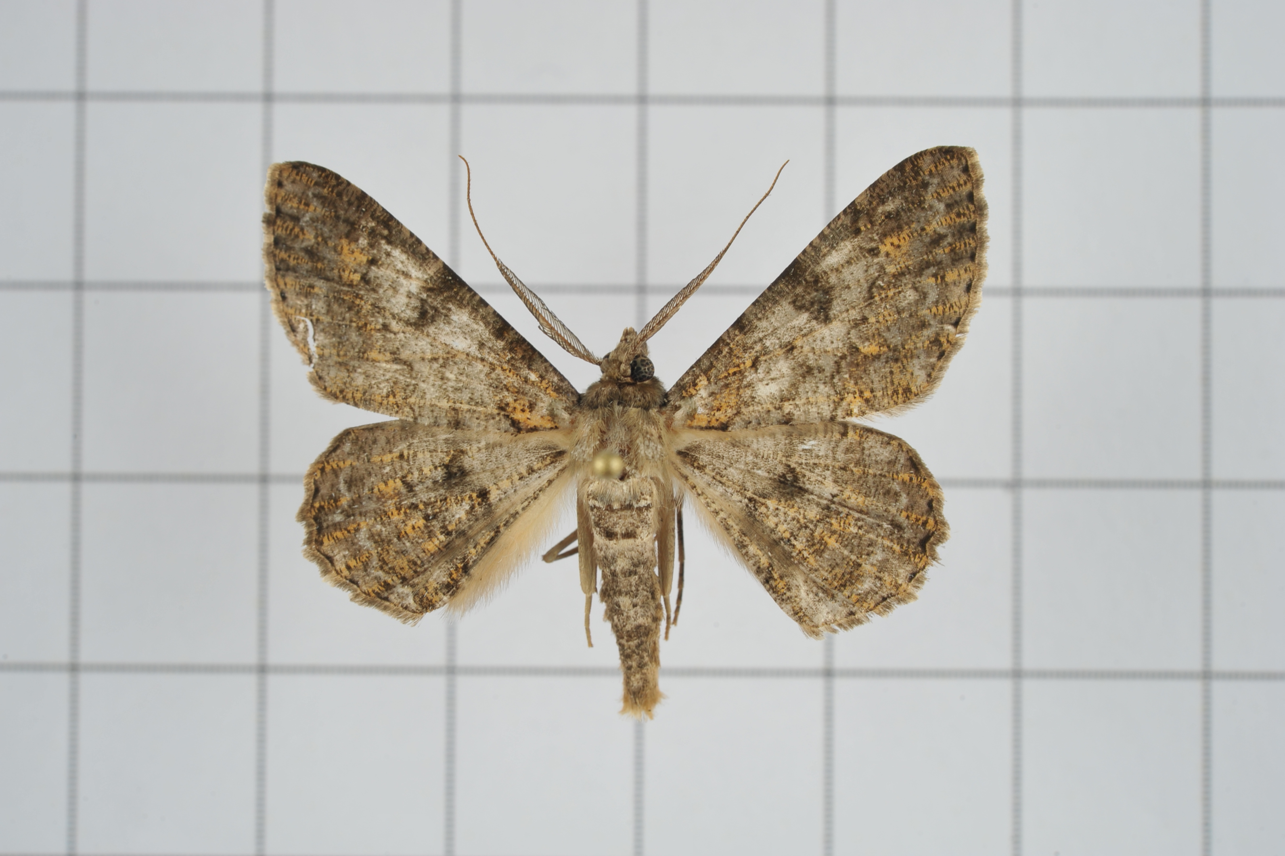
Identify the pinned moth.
Cleora repulsaria repulsaria
